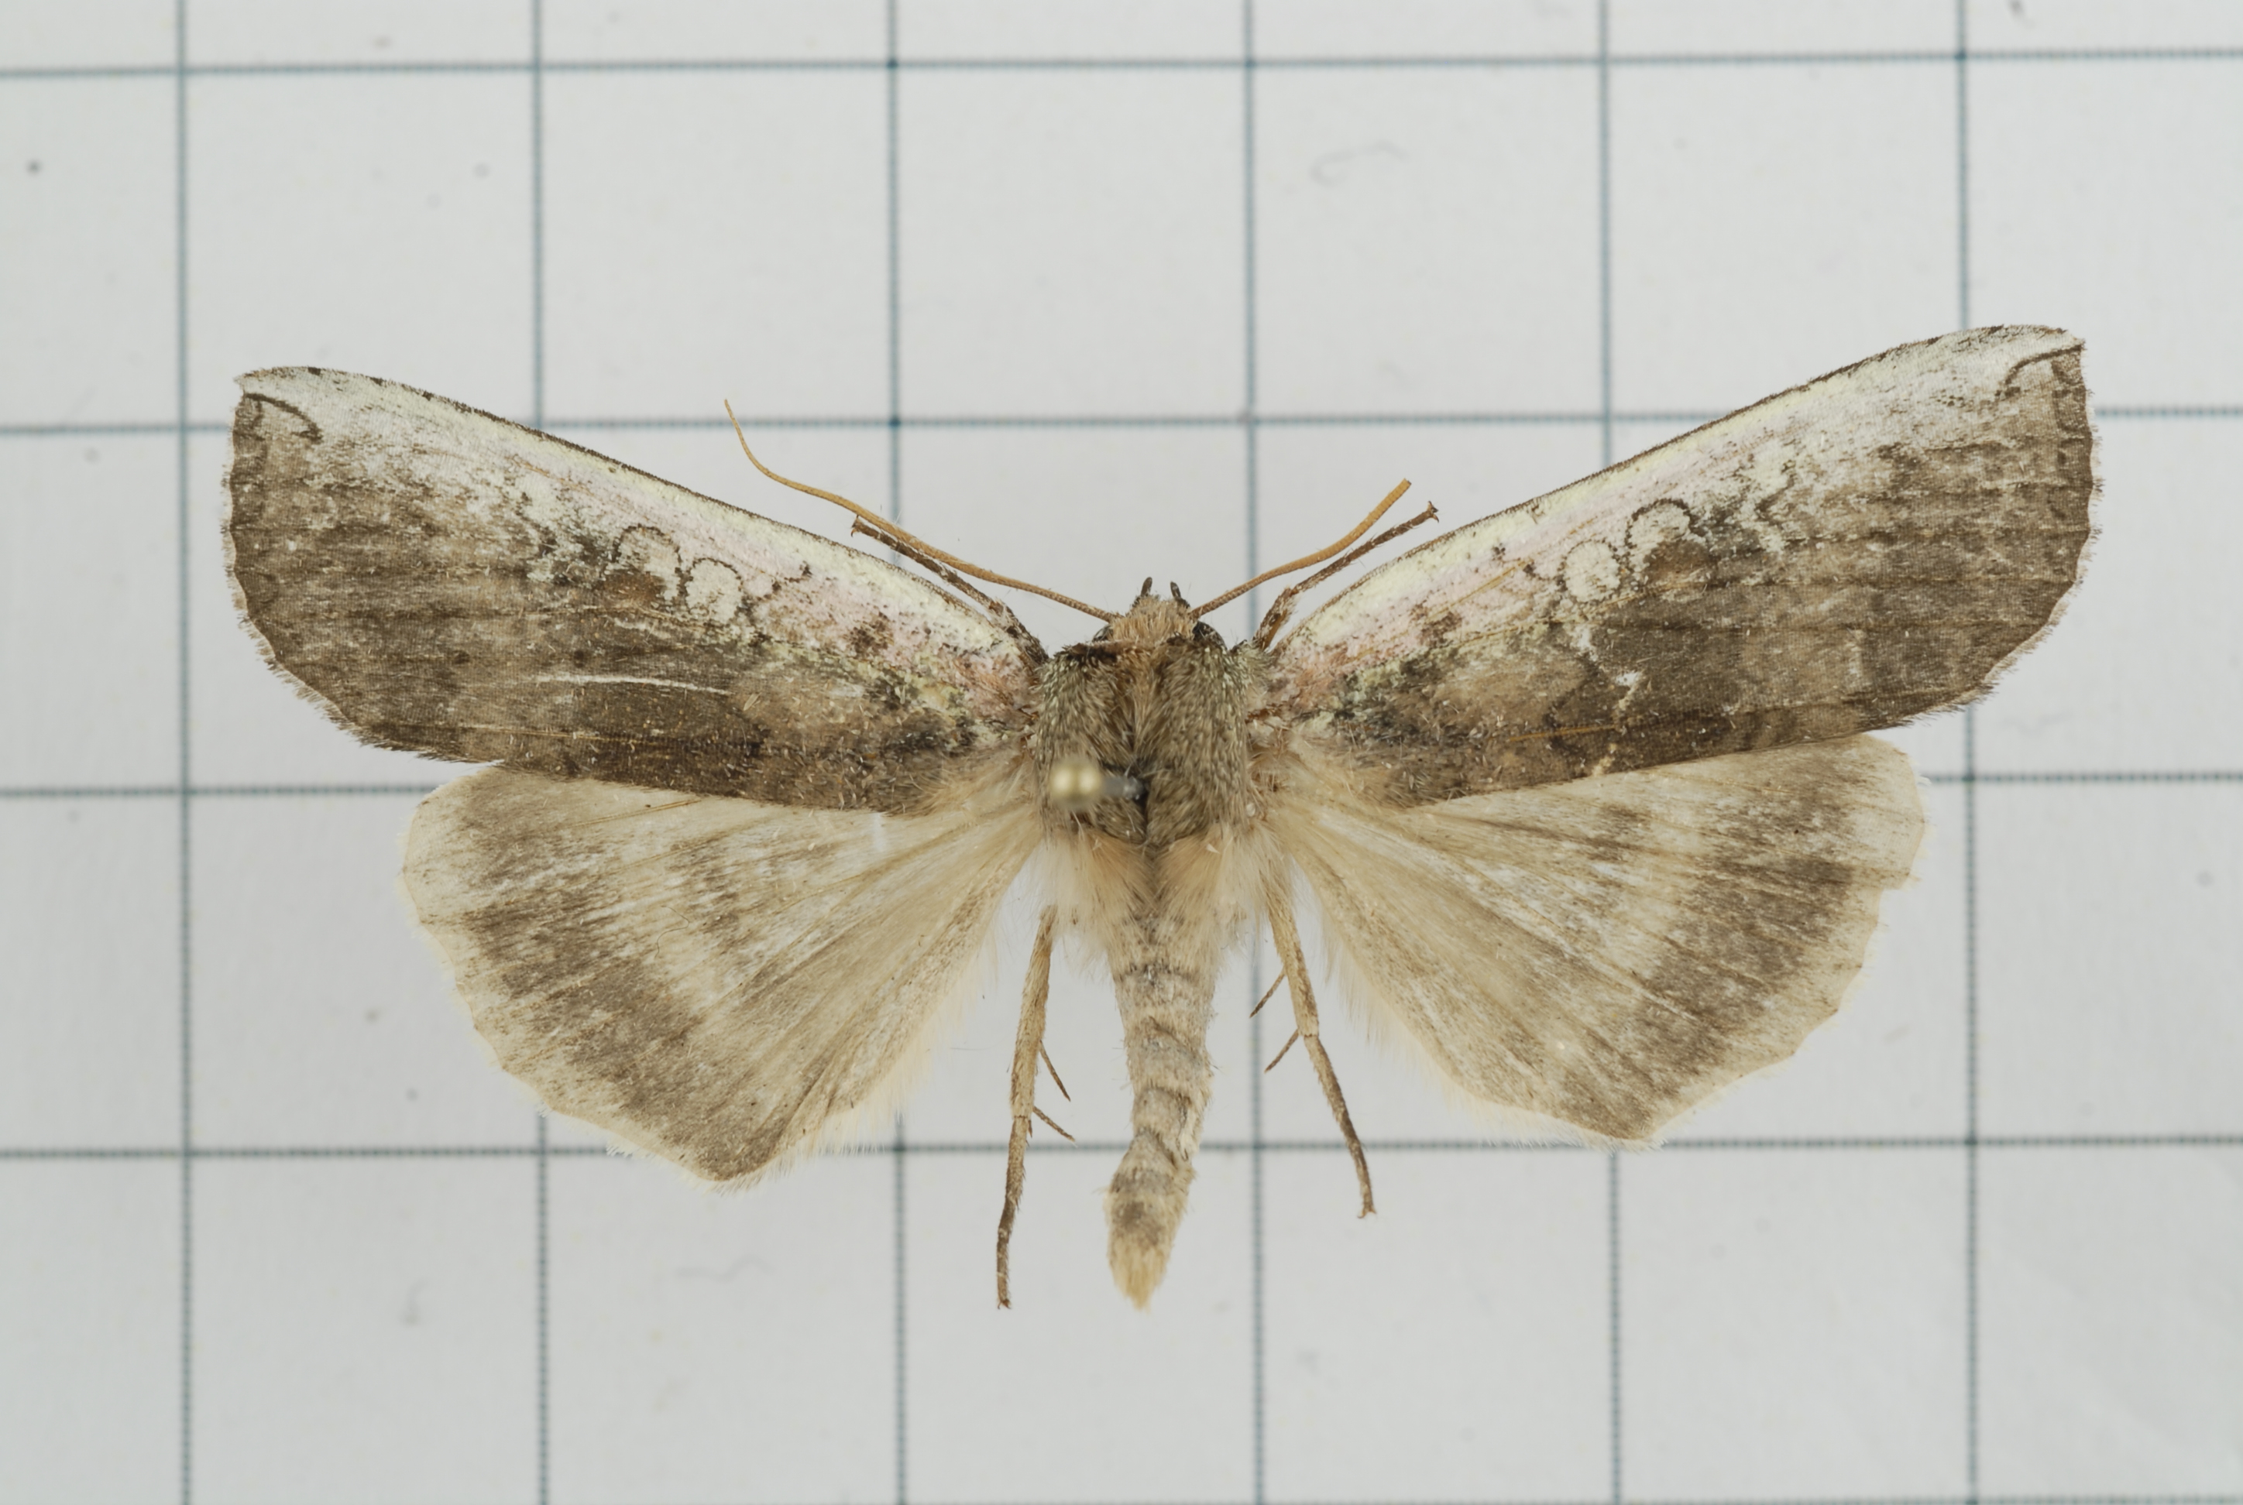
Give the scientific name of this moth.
Tethea oberthueri taiwana
